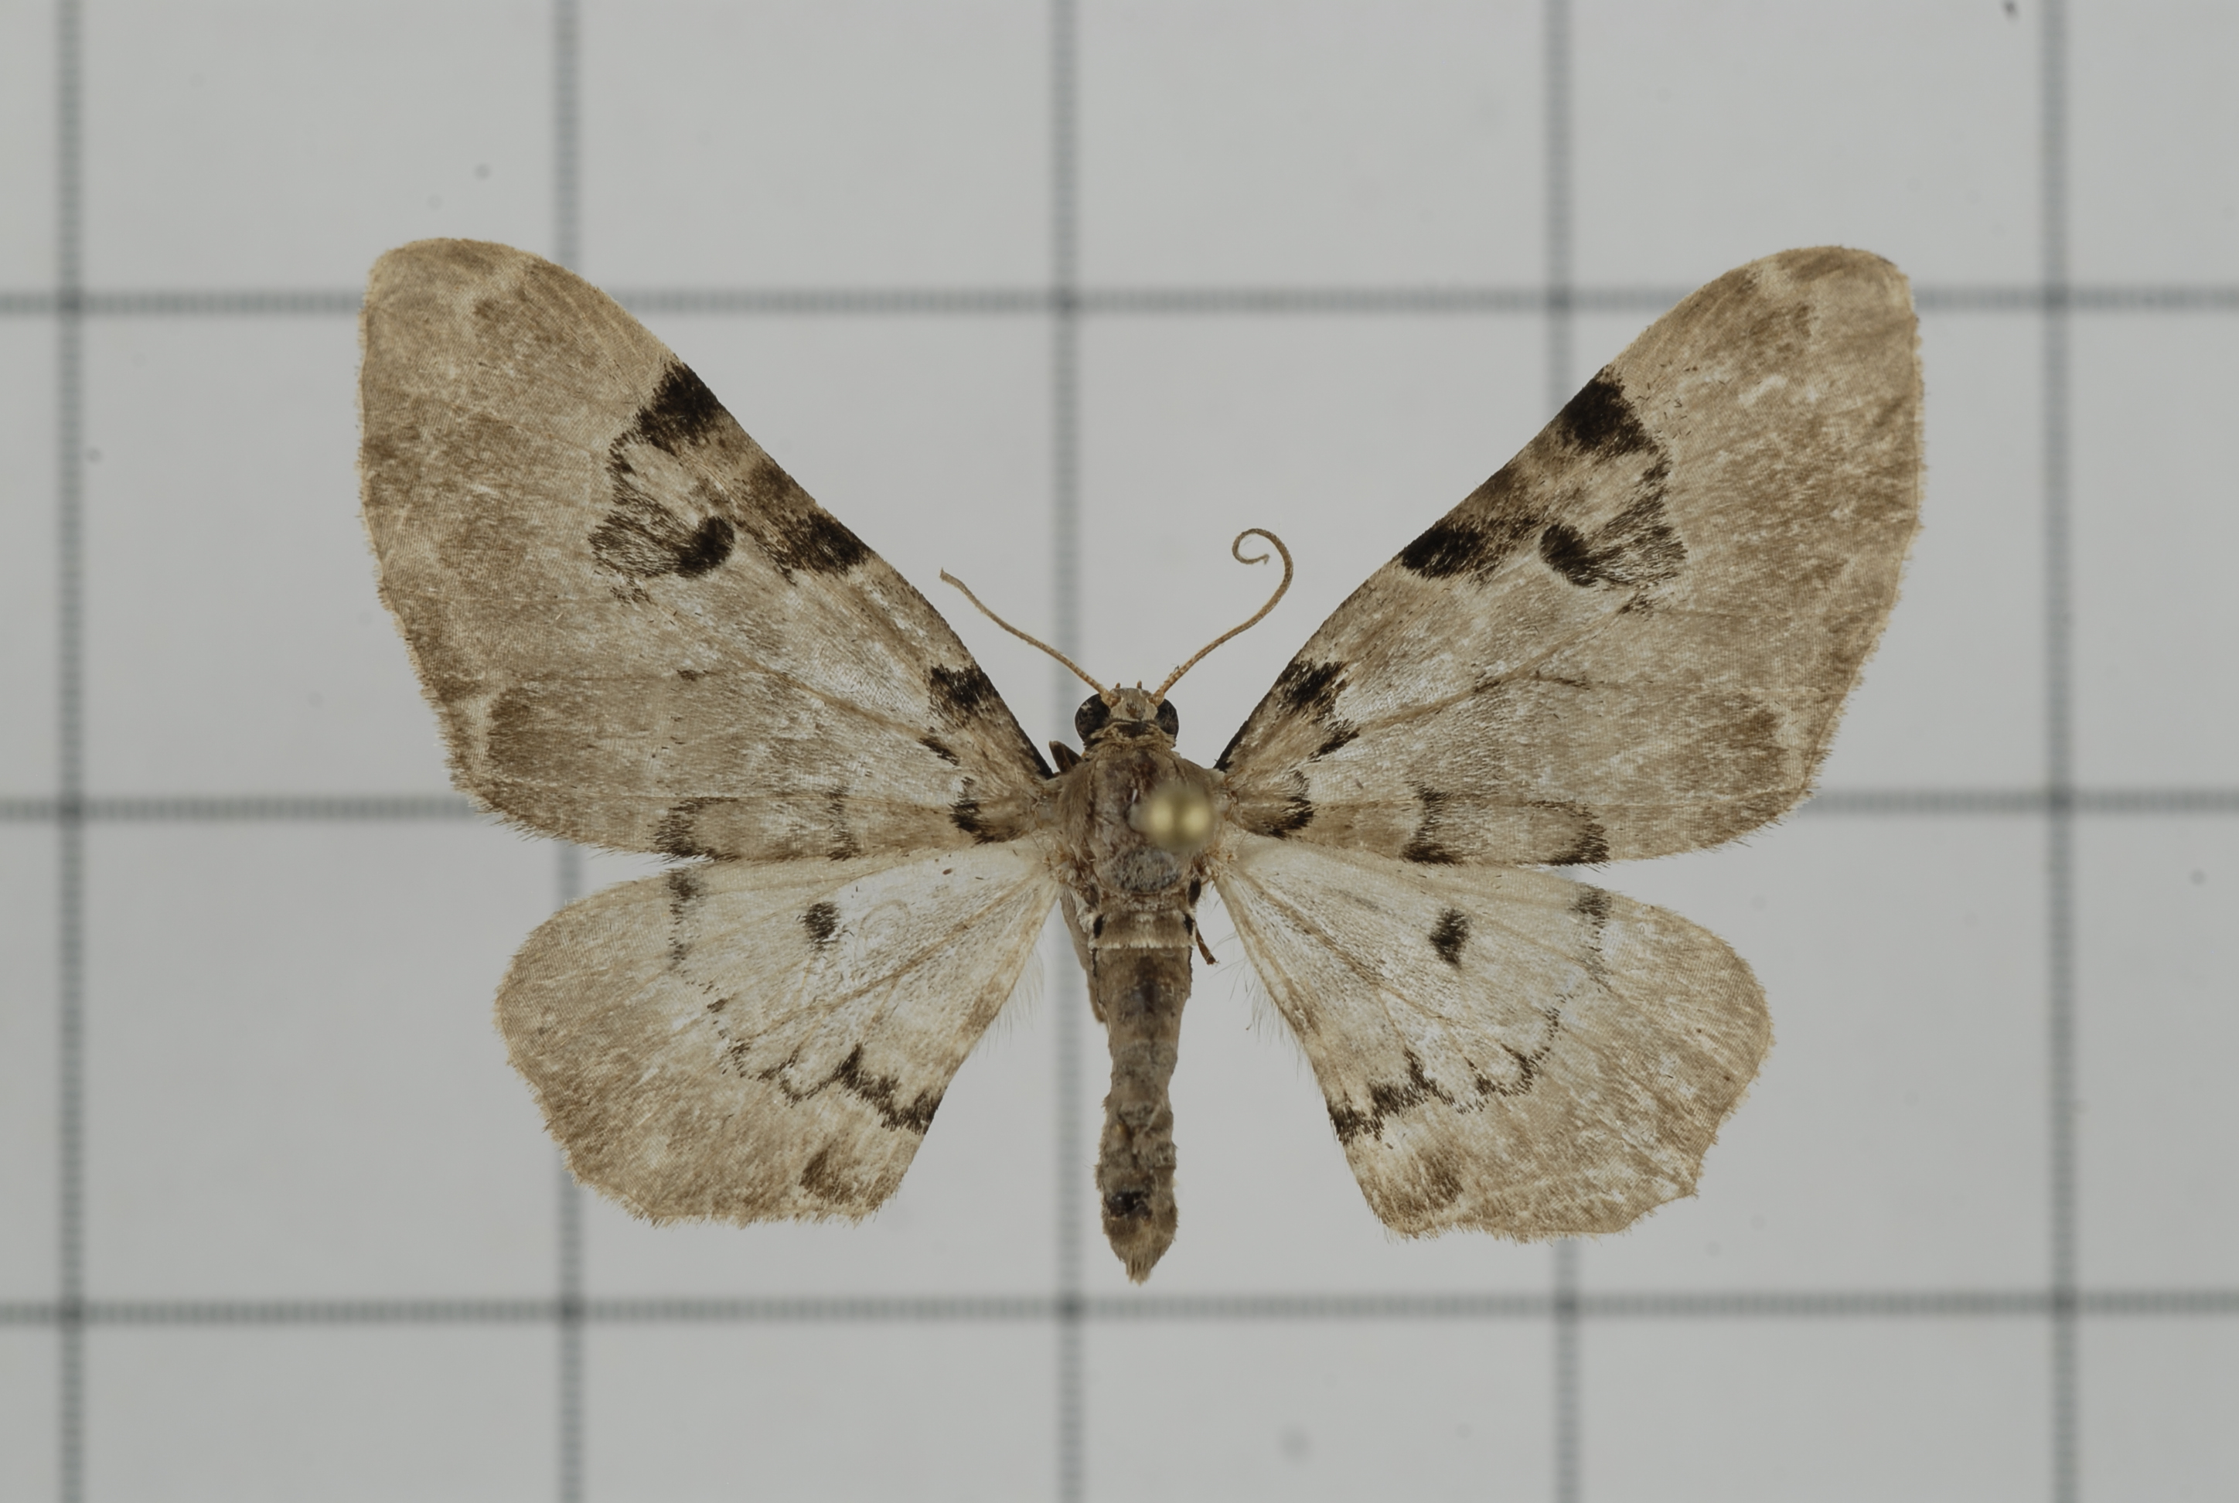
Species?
Physetobasis dentifascia triangulifera
